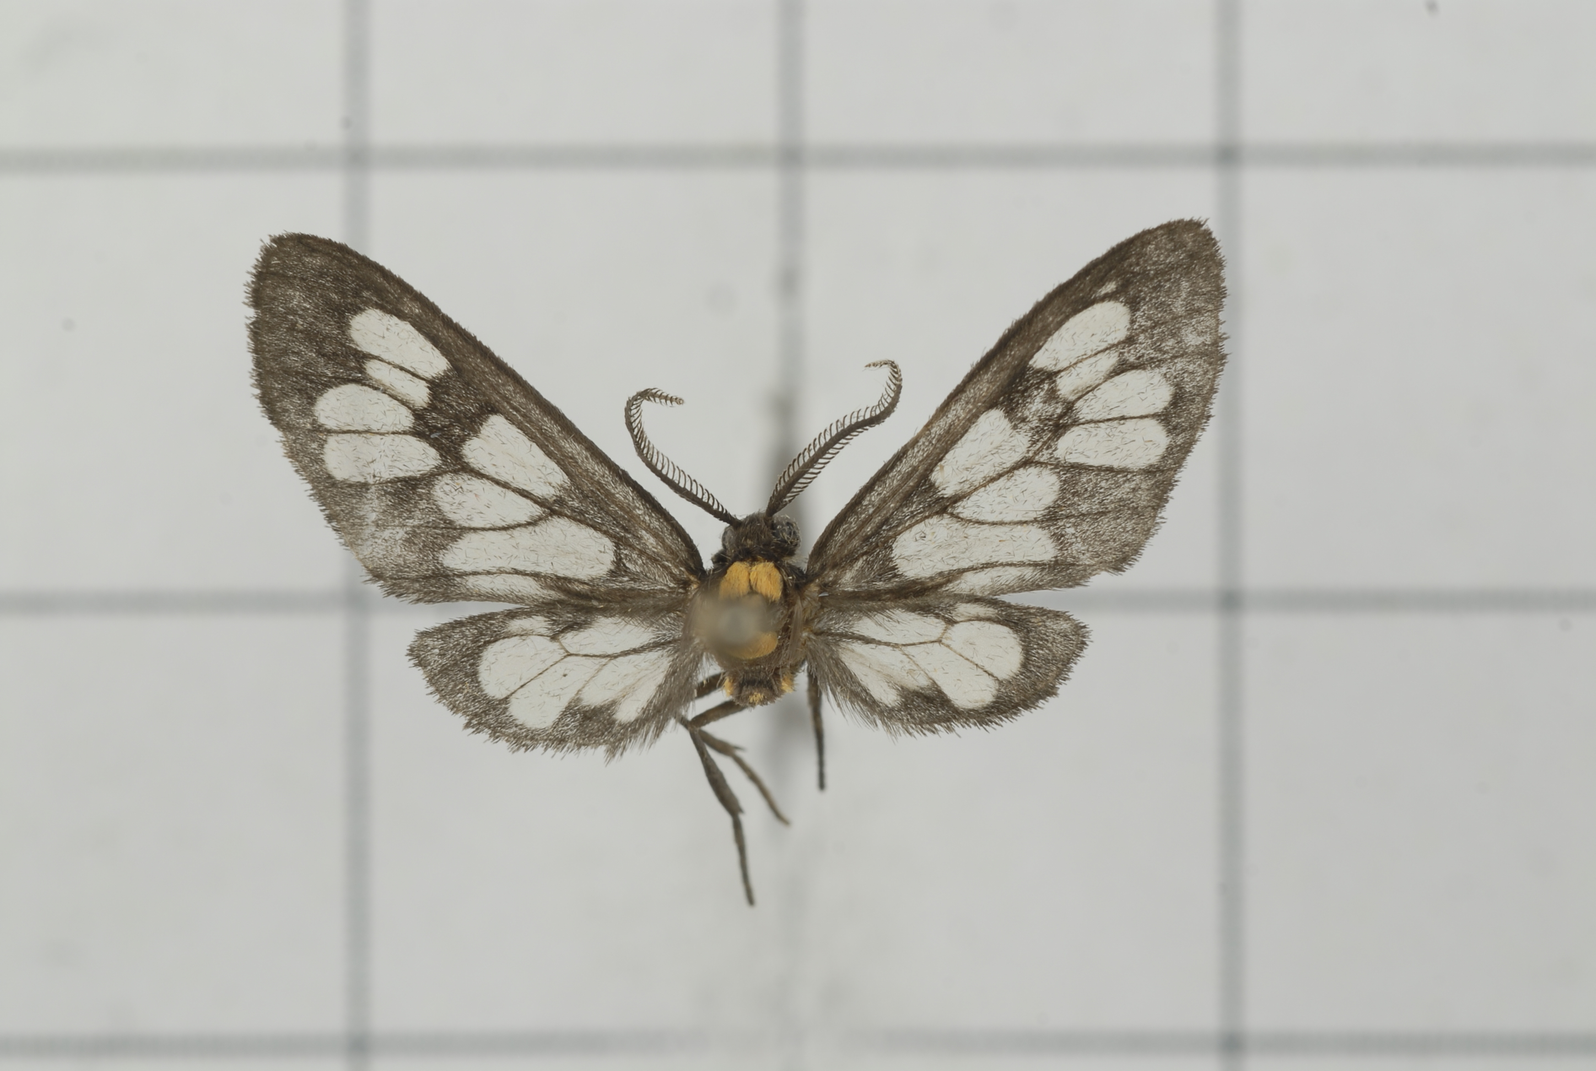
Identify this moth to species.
Eressa confinis finitima
